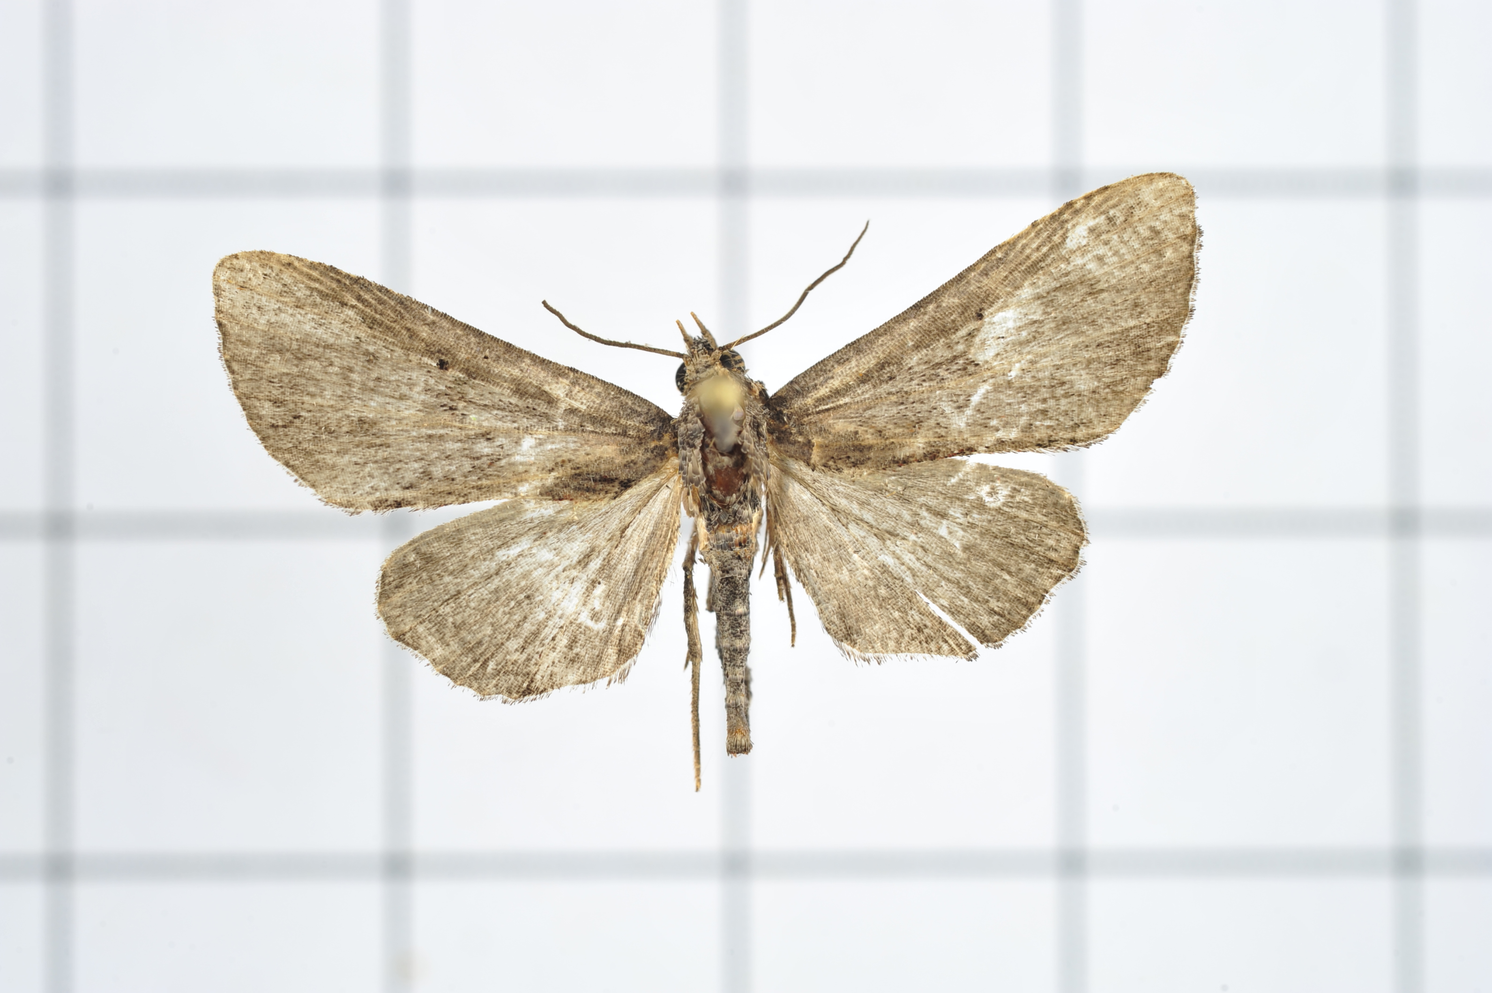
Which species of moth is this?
Anigraea homochroa
